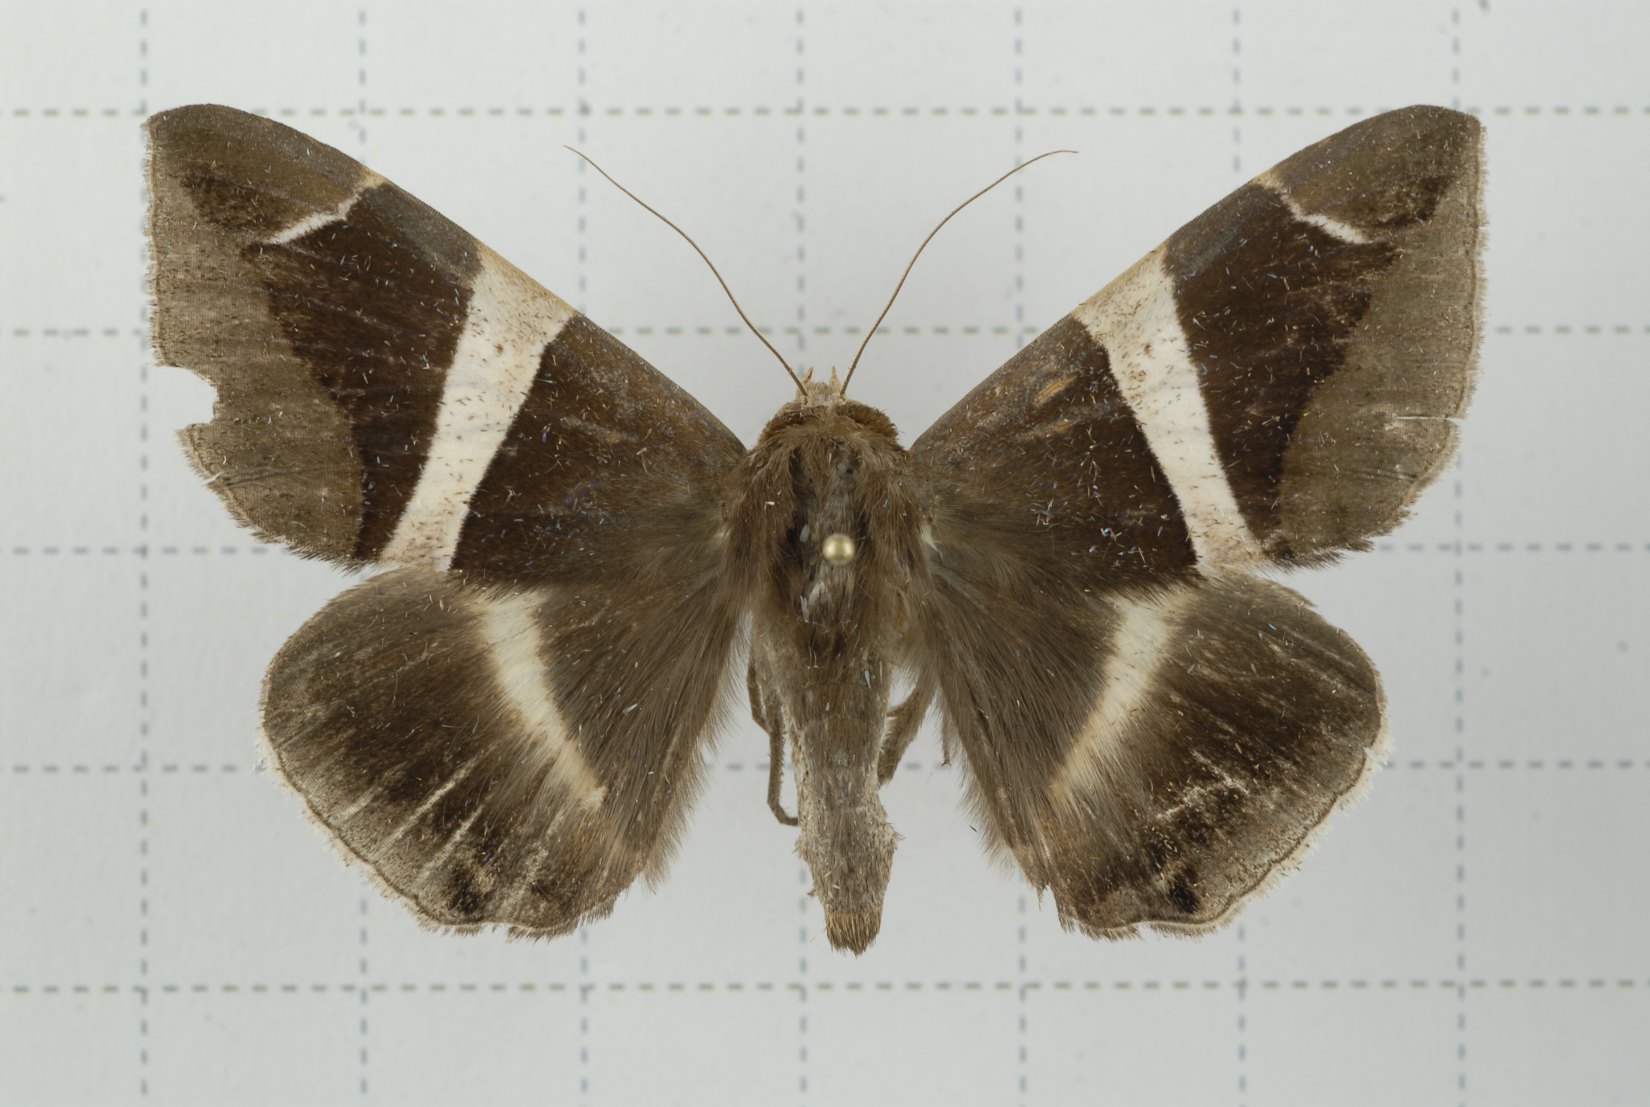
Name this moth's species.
Bastilla praetermissa
